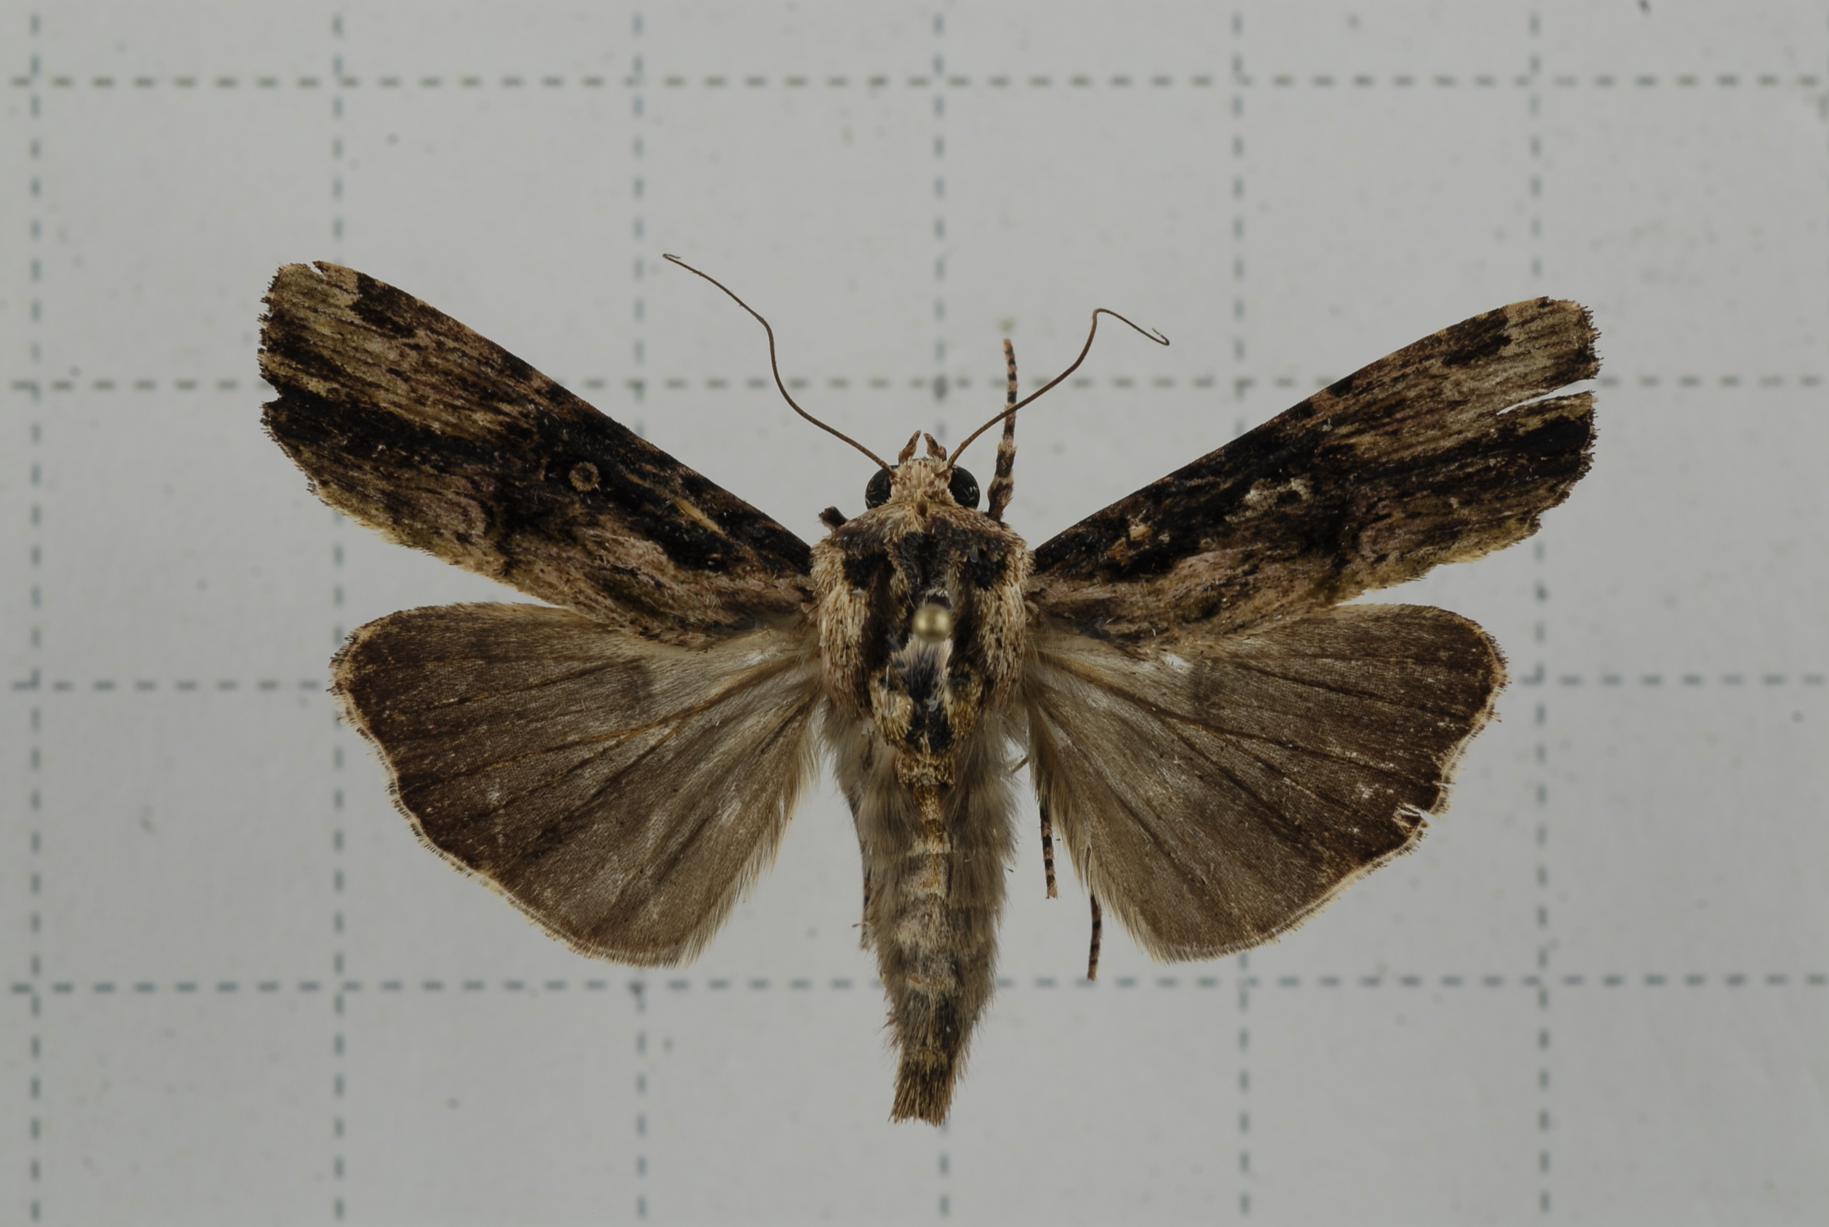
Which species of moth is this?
Magusa interrupta
